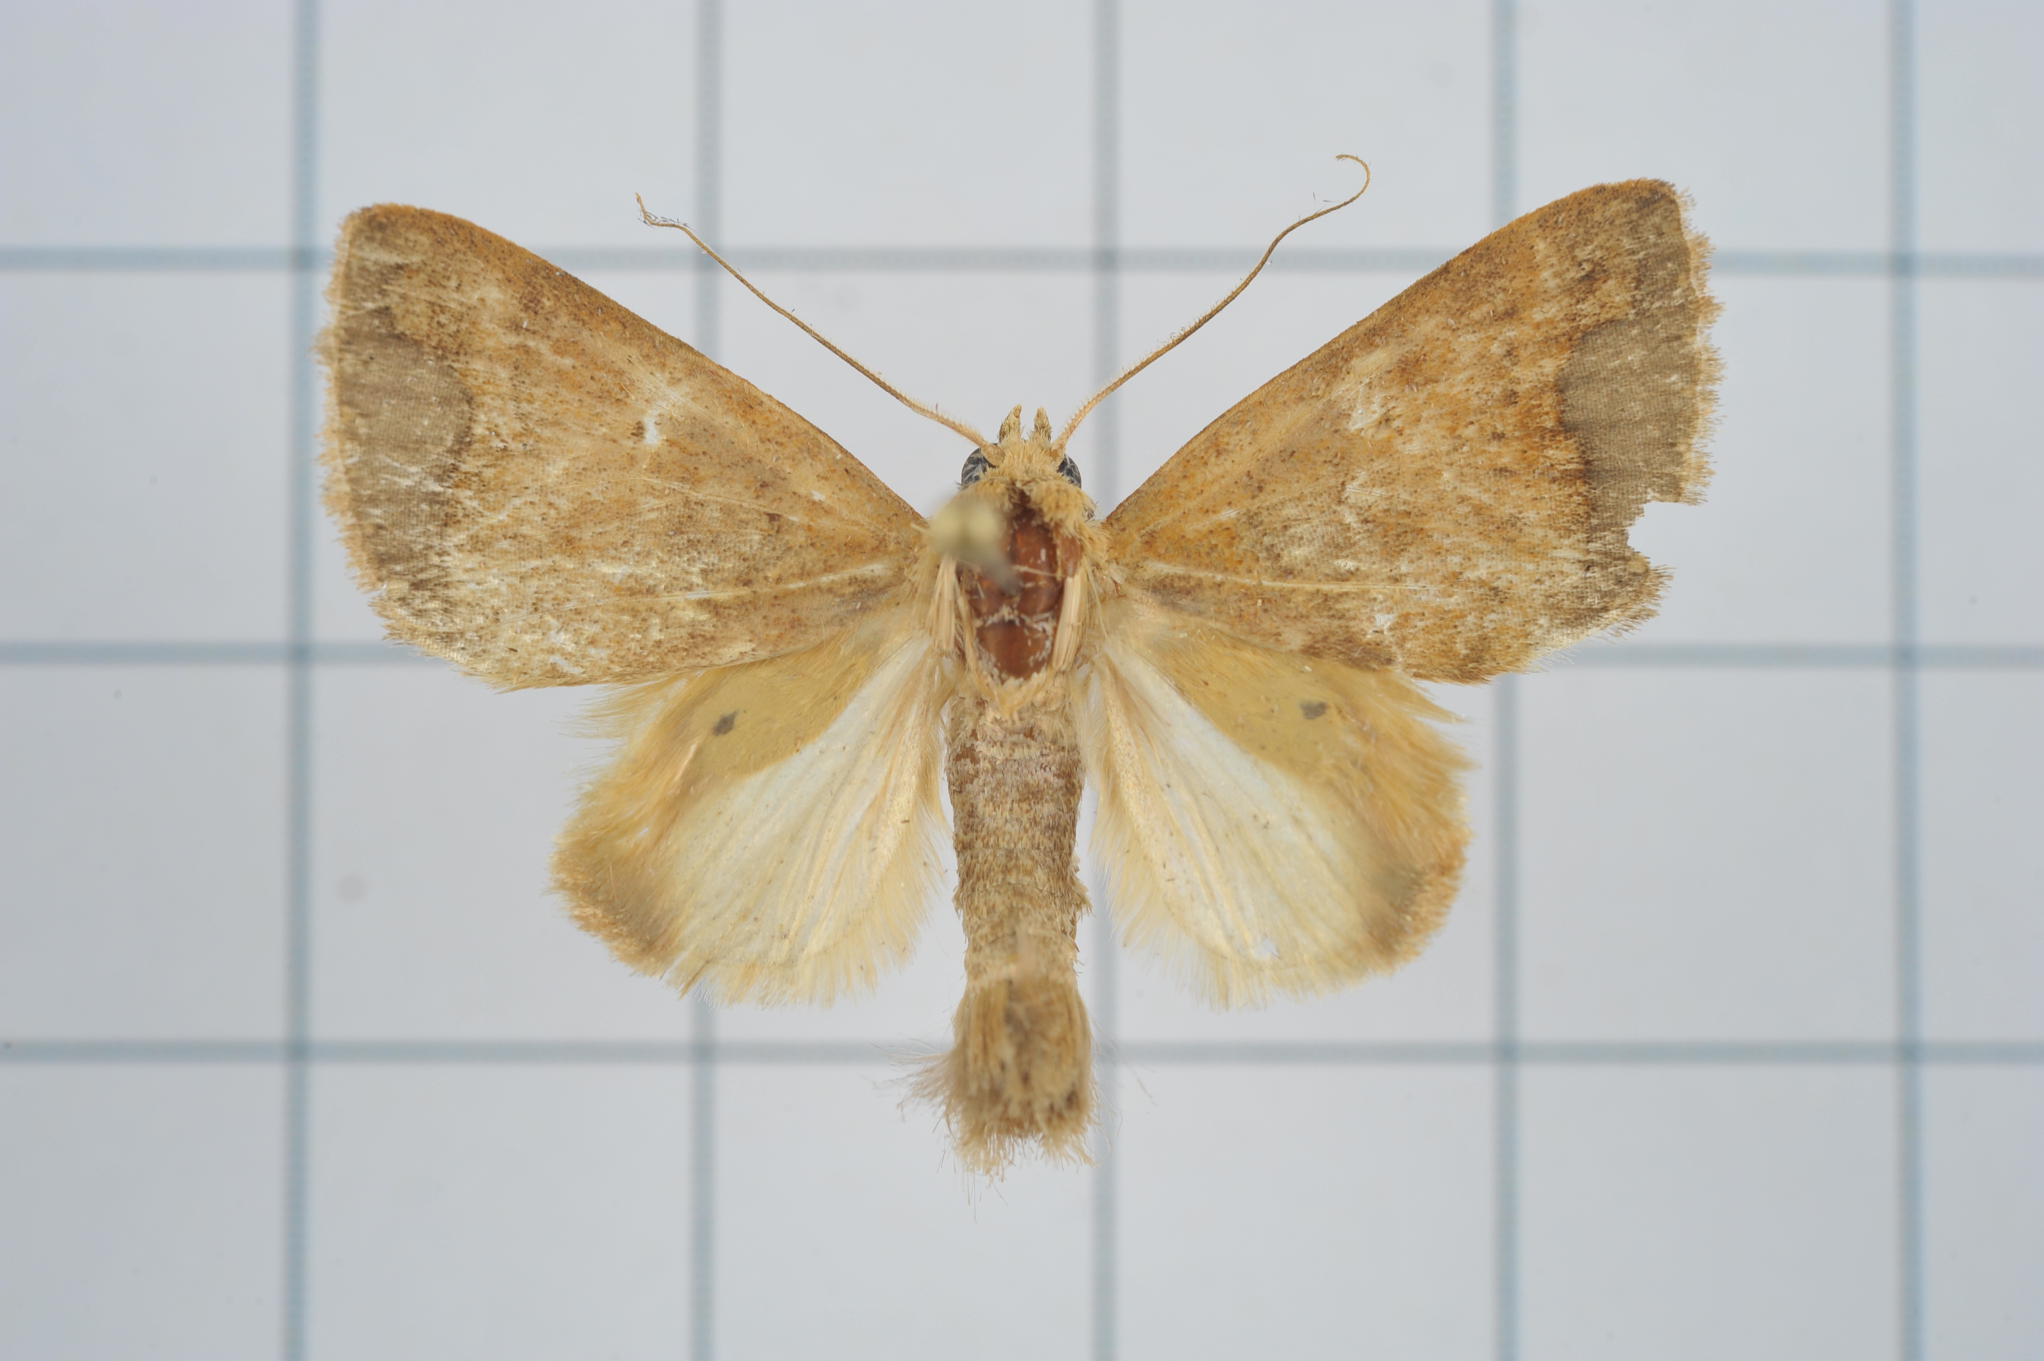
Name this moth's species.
Bocula diffisa
